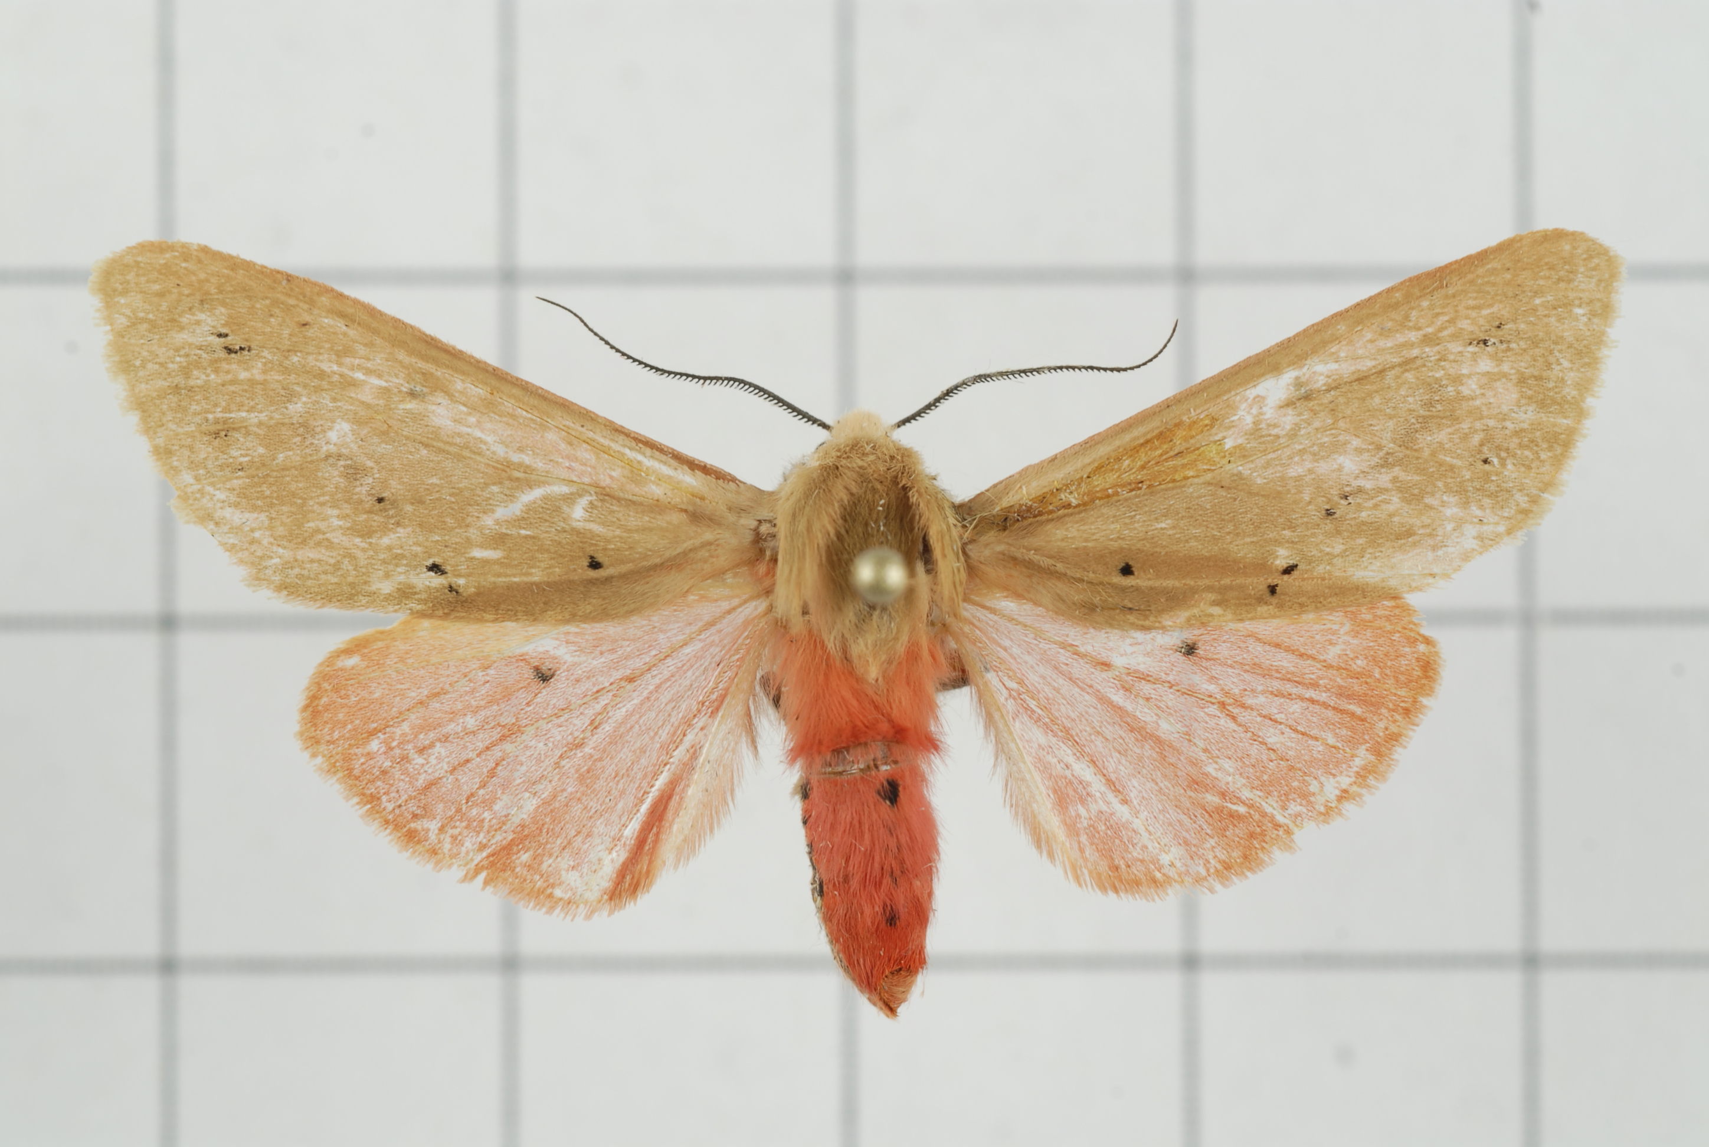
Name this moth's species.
Spilarctia wilemani
